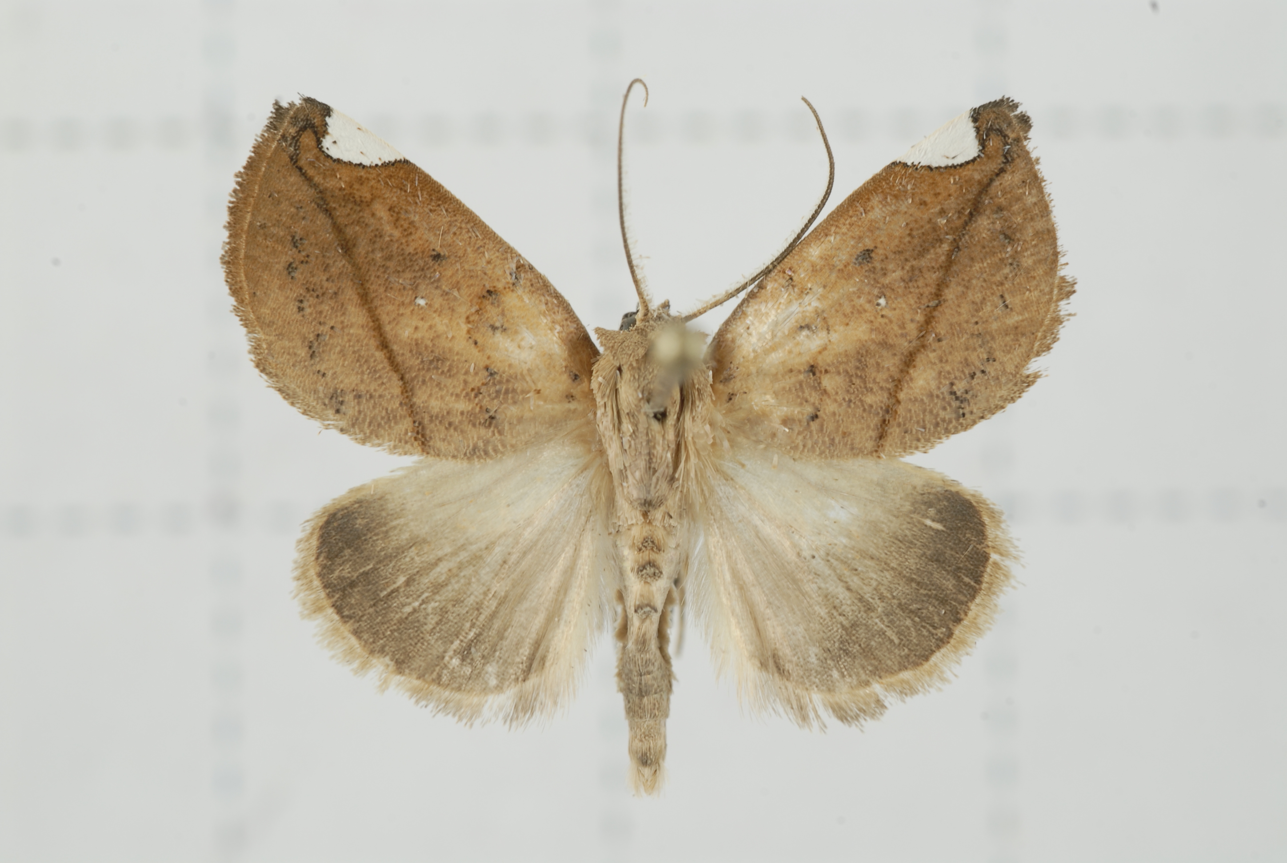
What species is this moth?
Negeta contrariata
